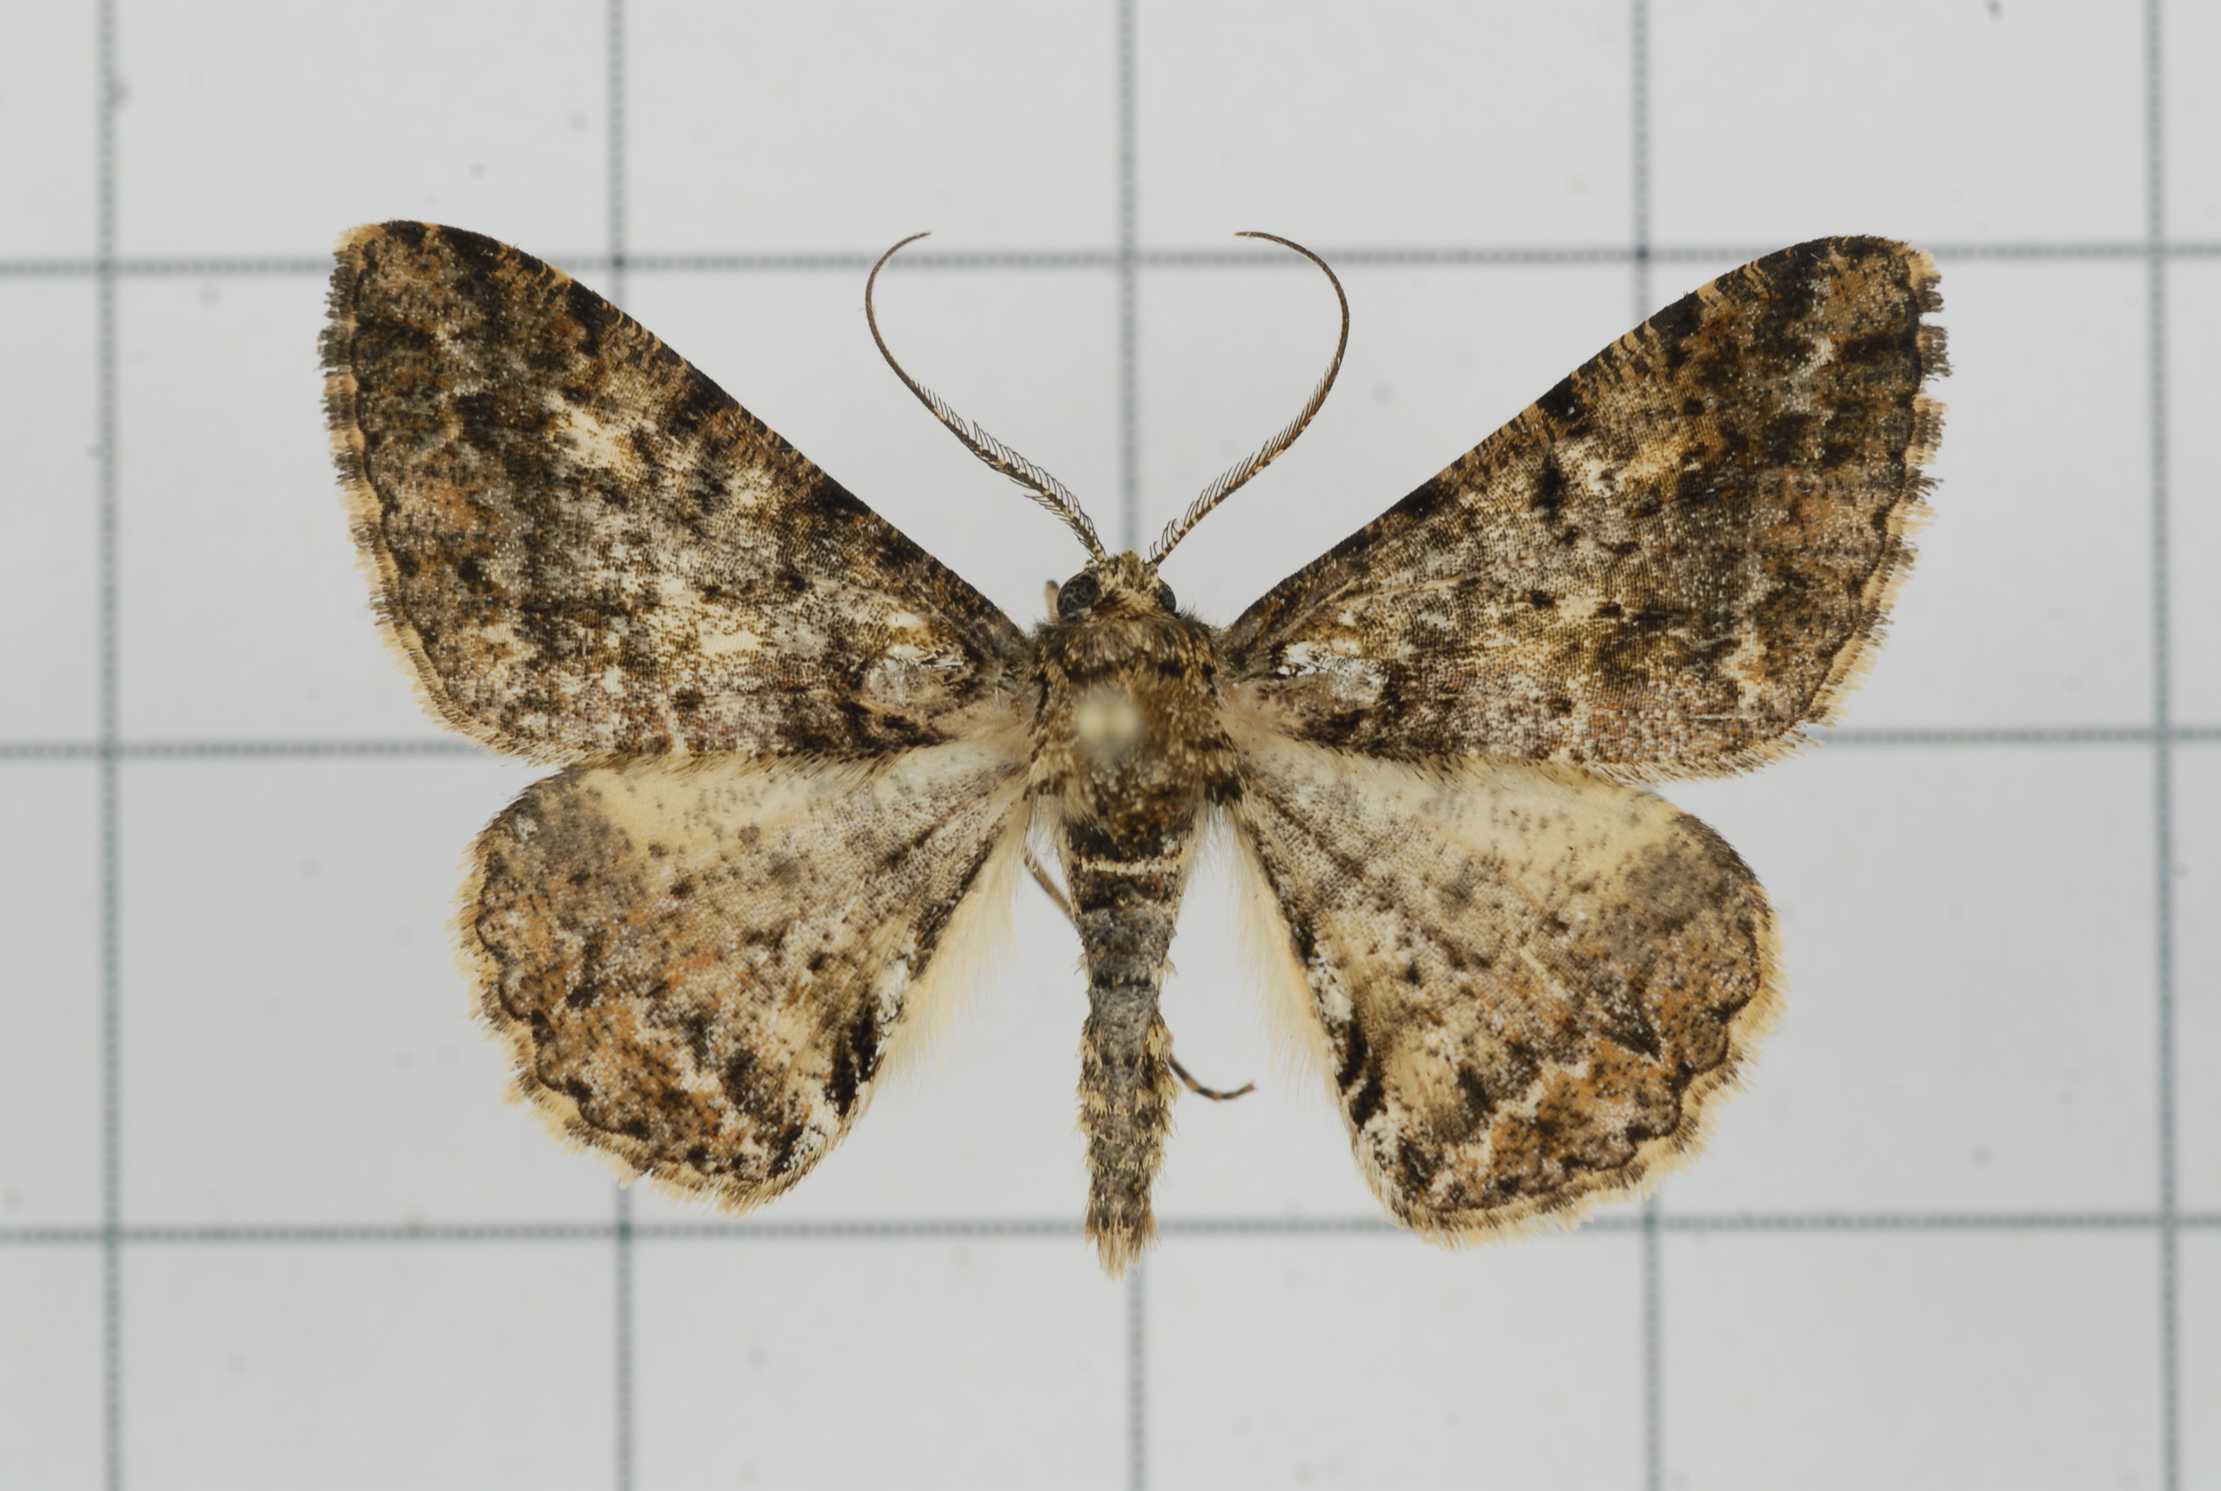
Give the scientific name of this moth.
Alcis taiwanovariegata
